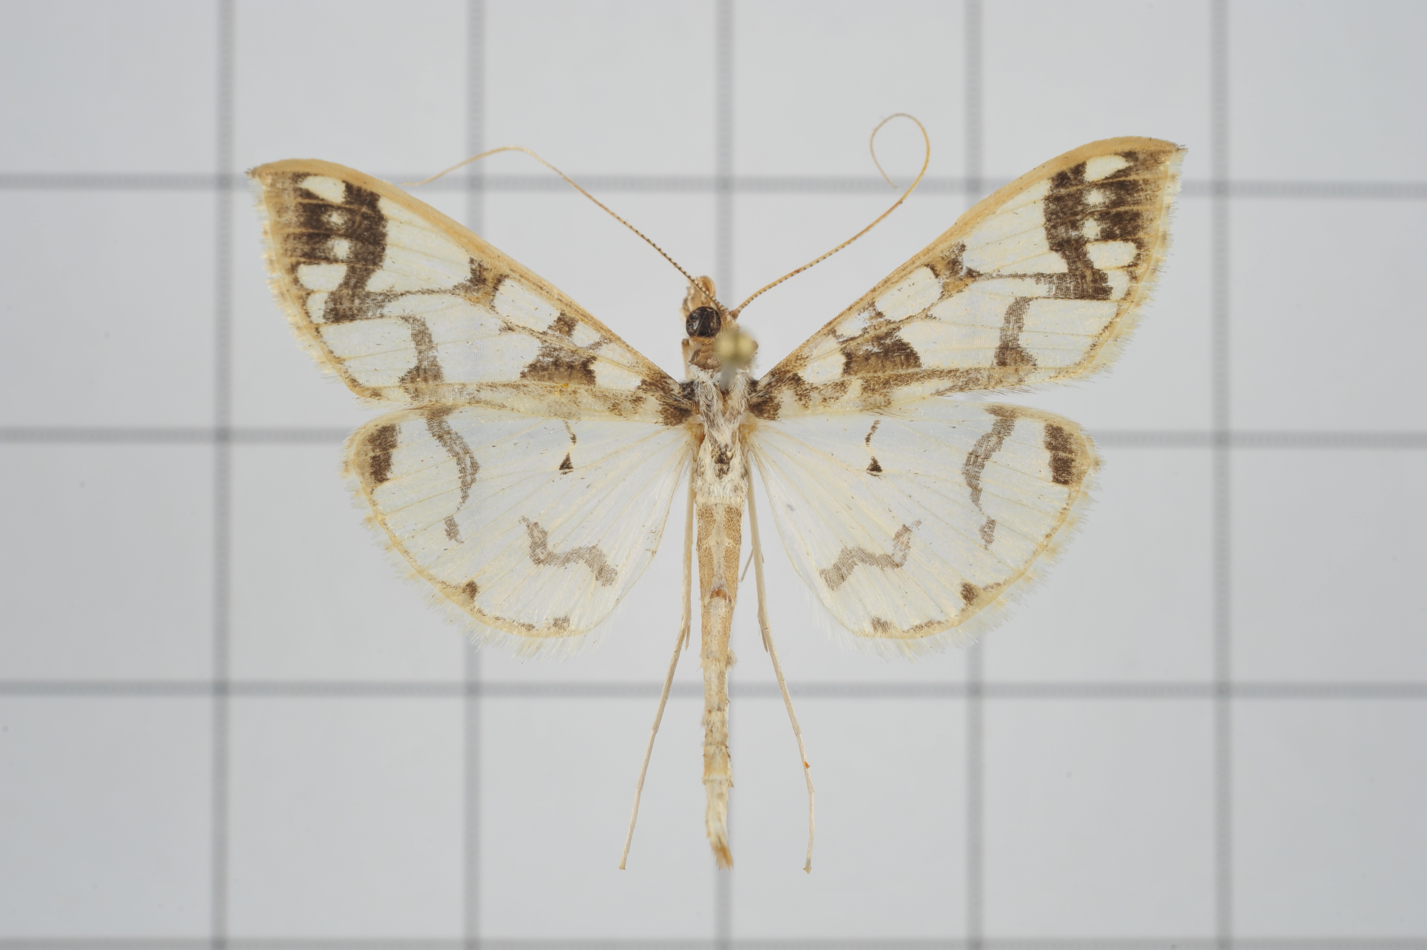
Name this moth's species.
Polythlipta maceratalis
